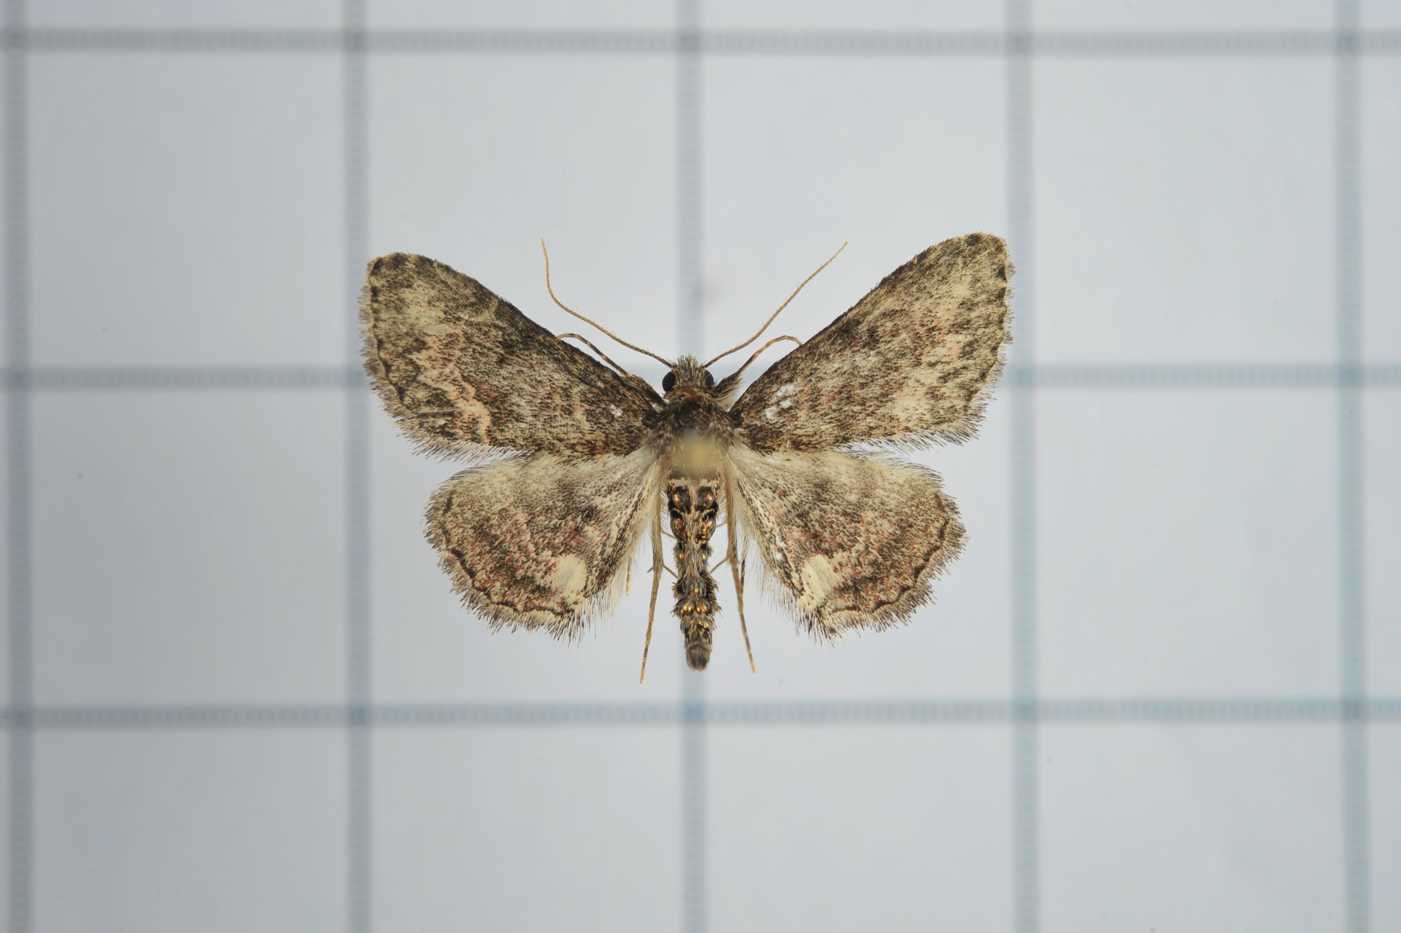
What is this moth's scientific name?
Paragona inchoata
